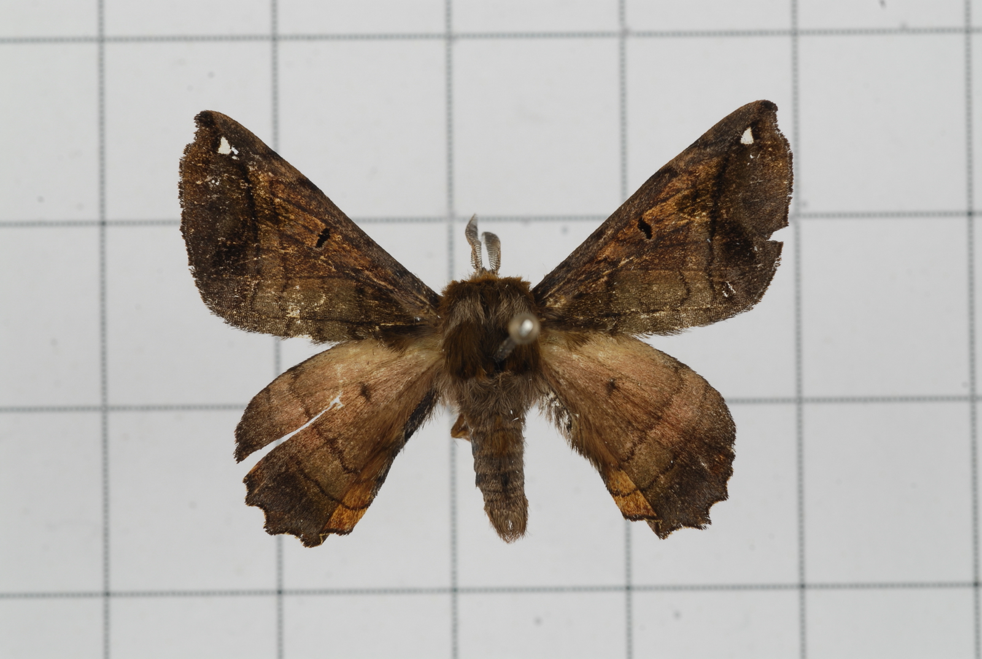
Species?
Prismosticta fenestrata
